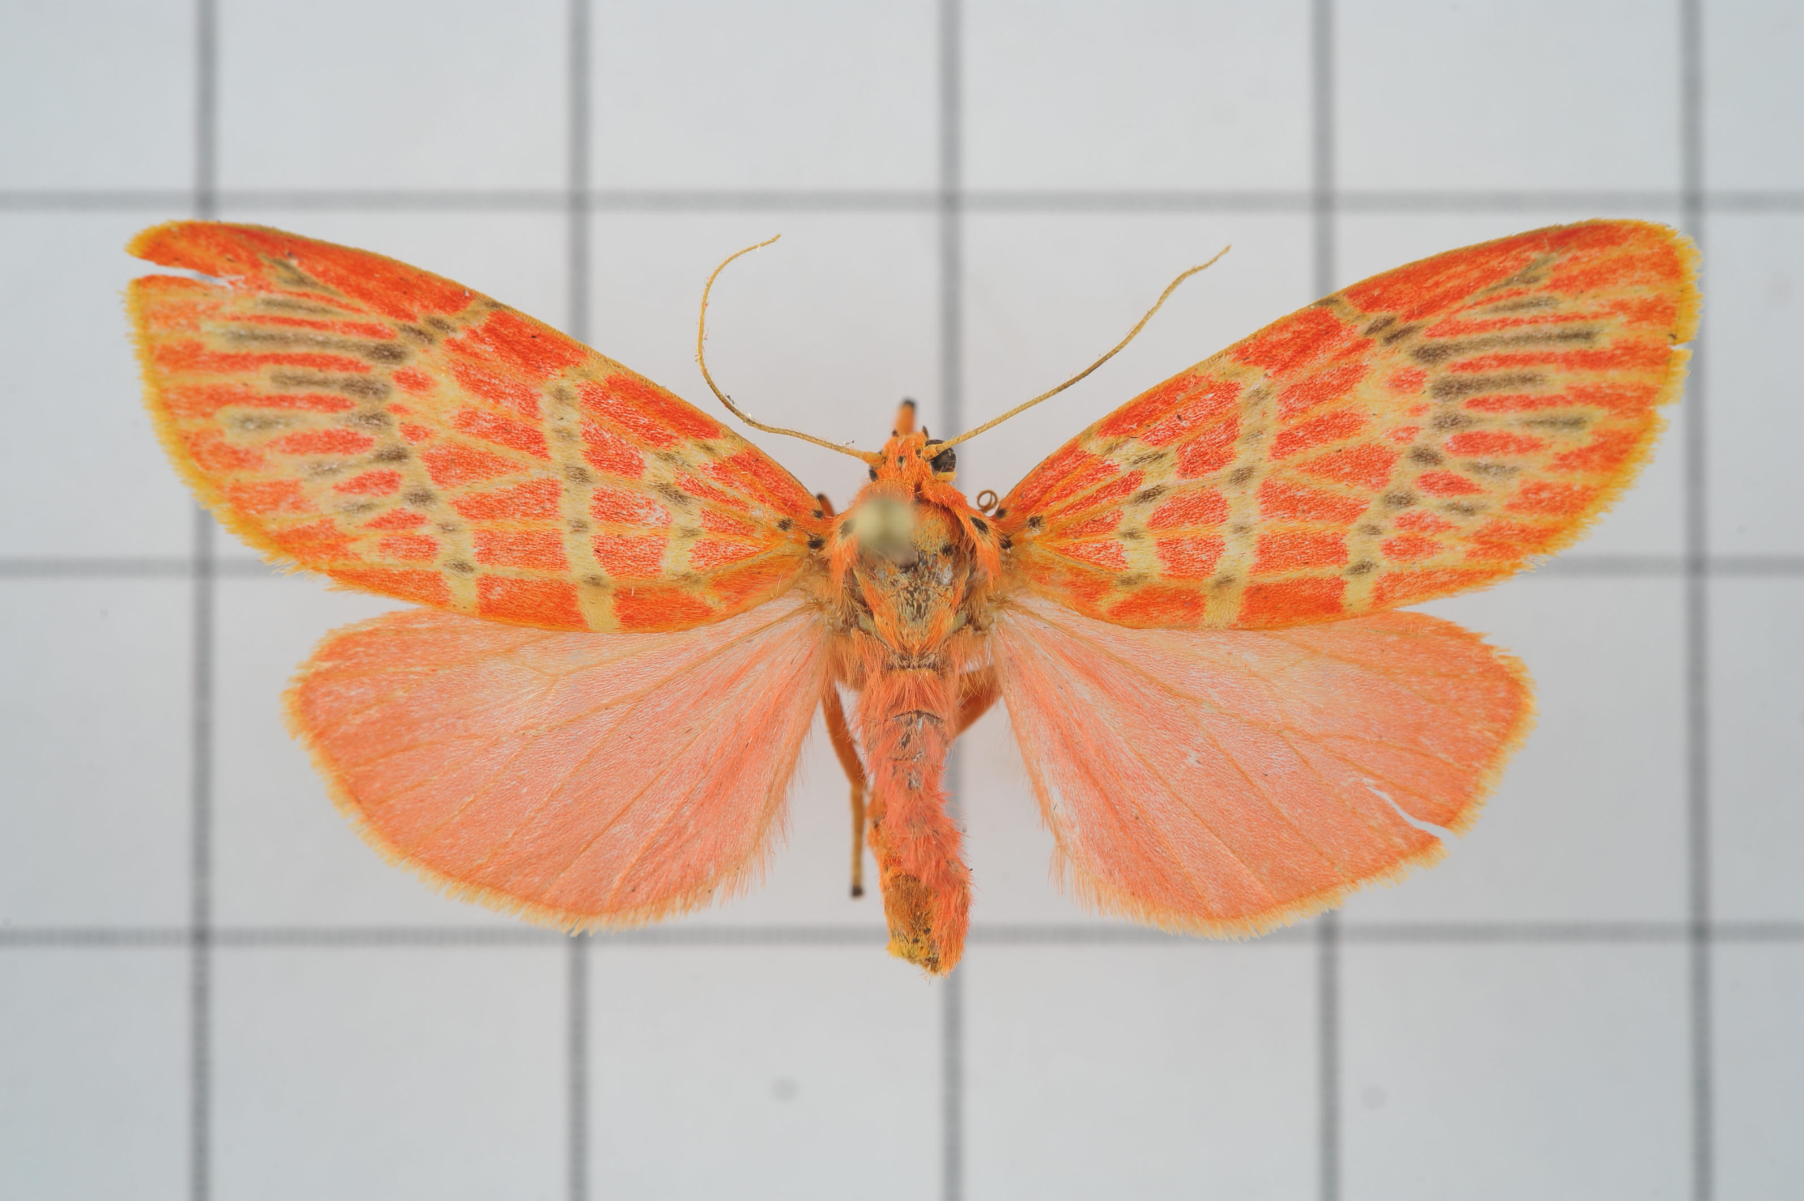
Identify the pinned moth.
Barsine sauteri
